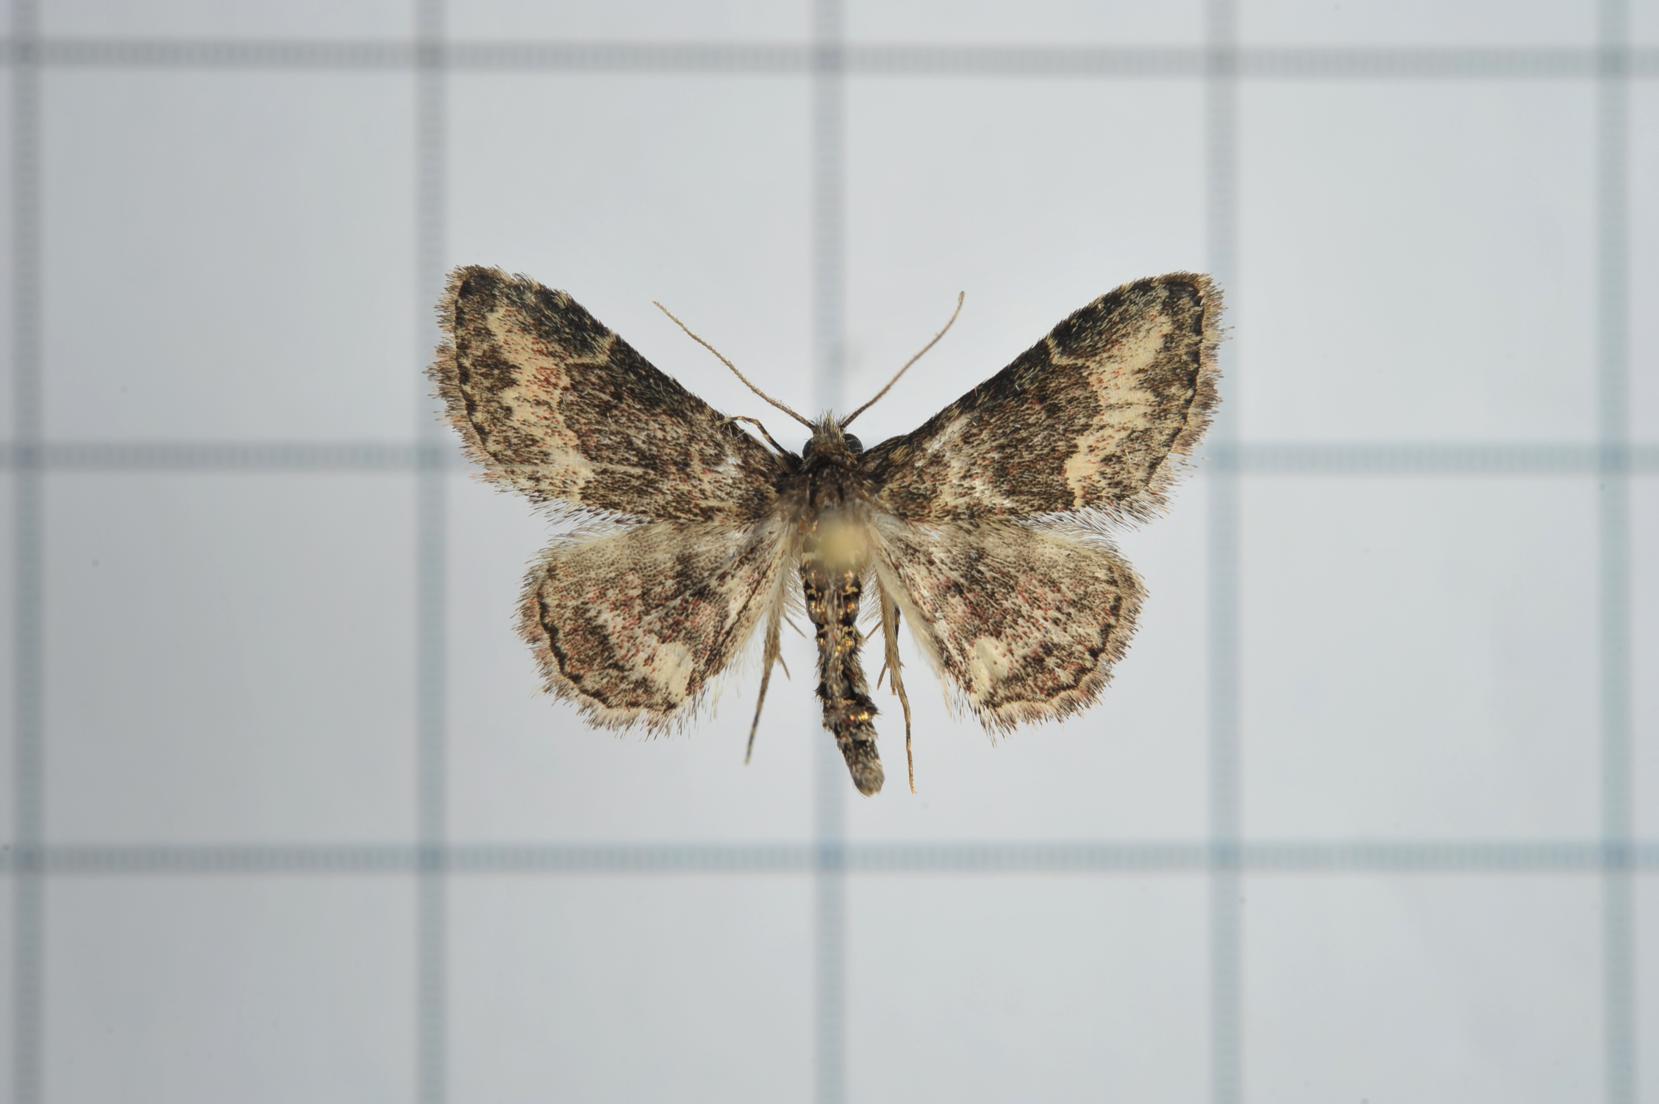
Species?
Paragona inchoata
